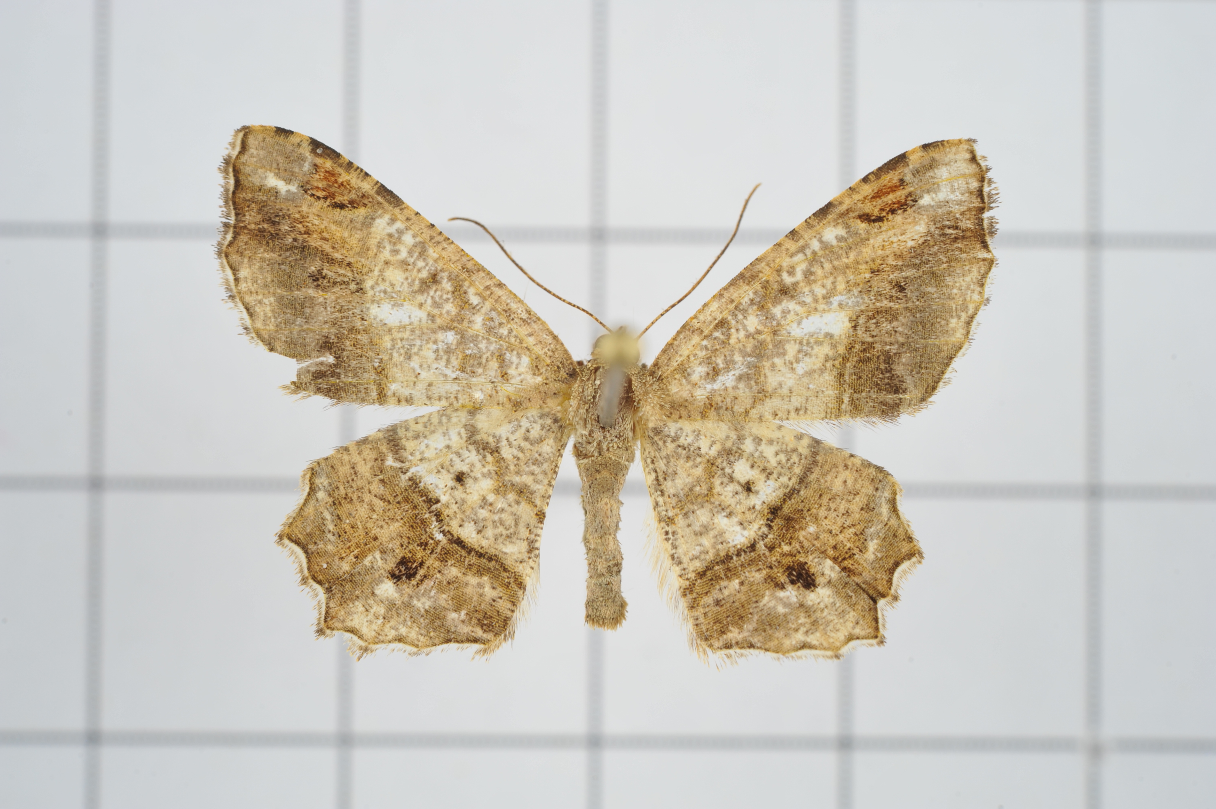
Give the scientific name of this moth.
Chiasmia intermediaria
